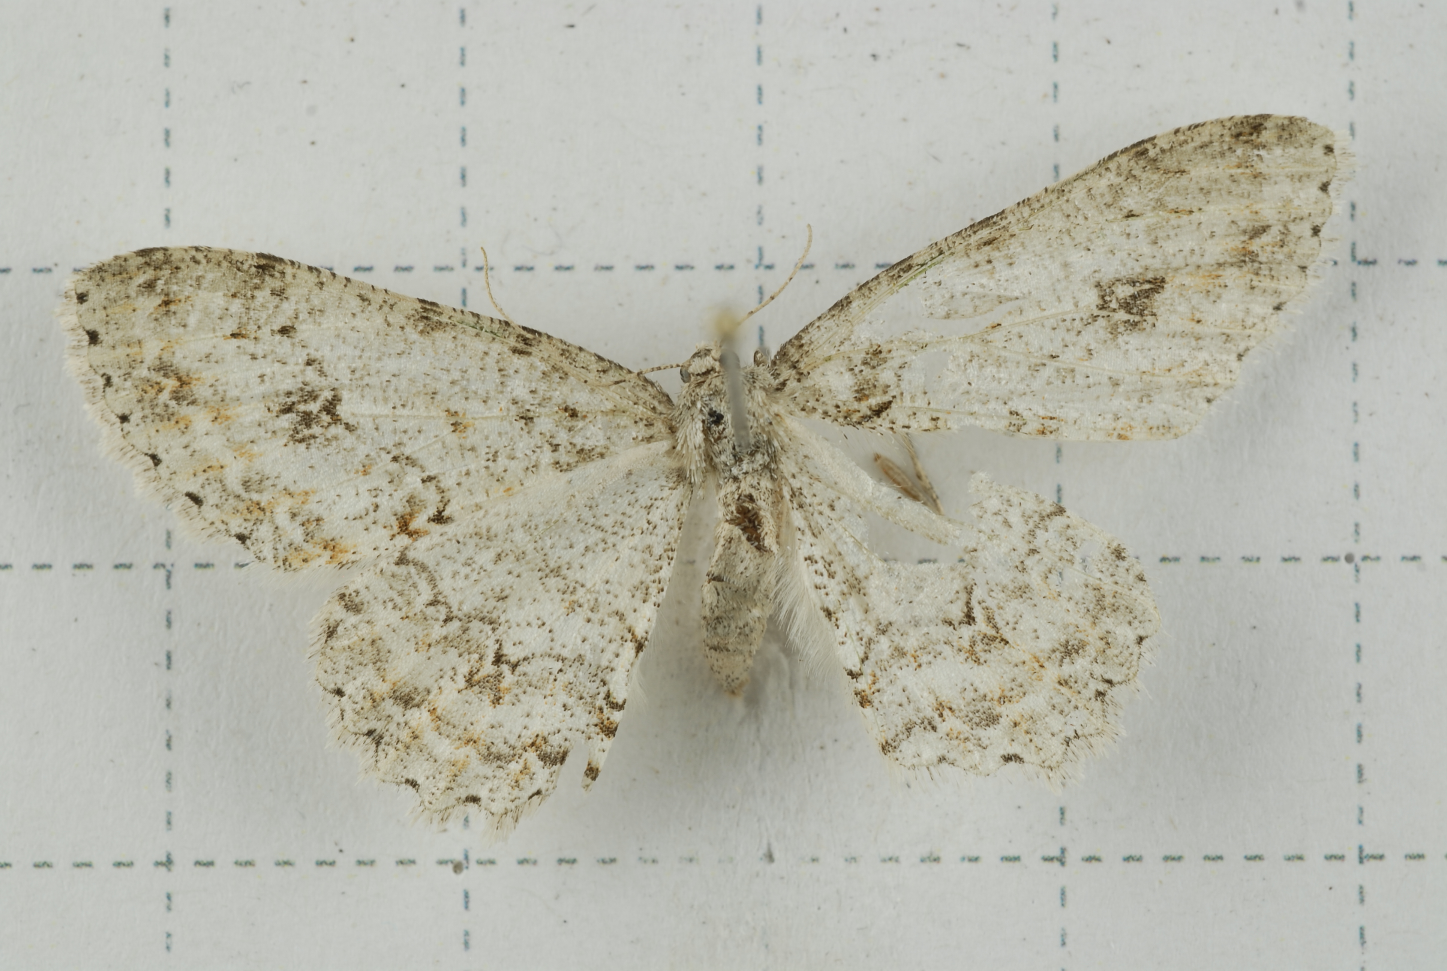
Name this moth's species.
Ectropis arizanensis
